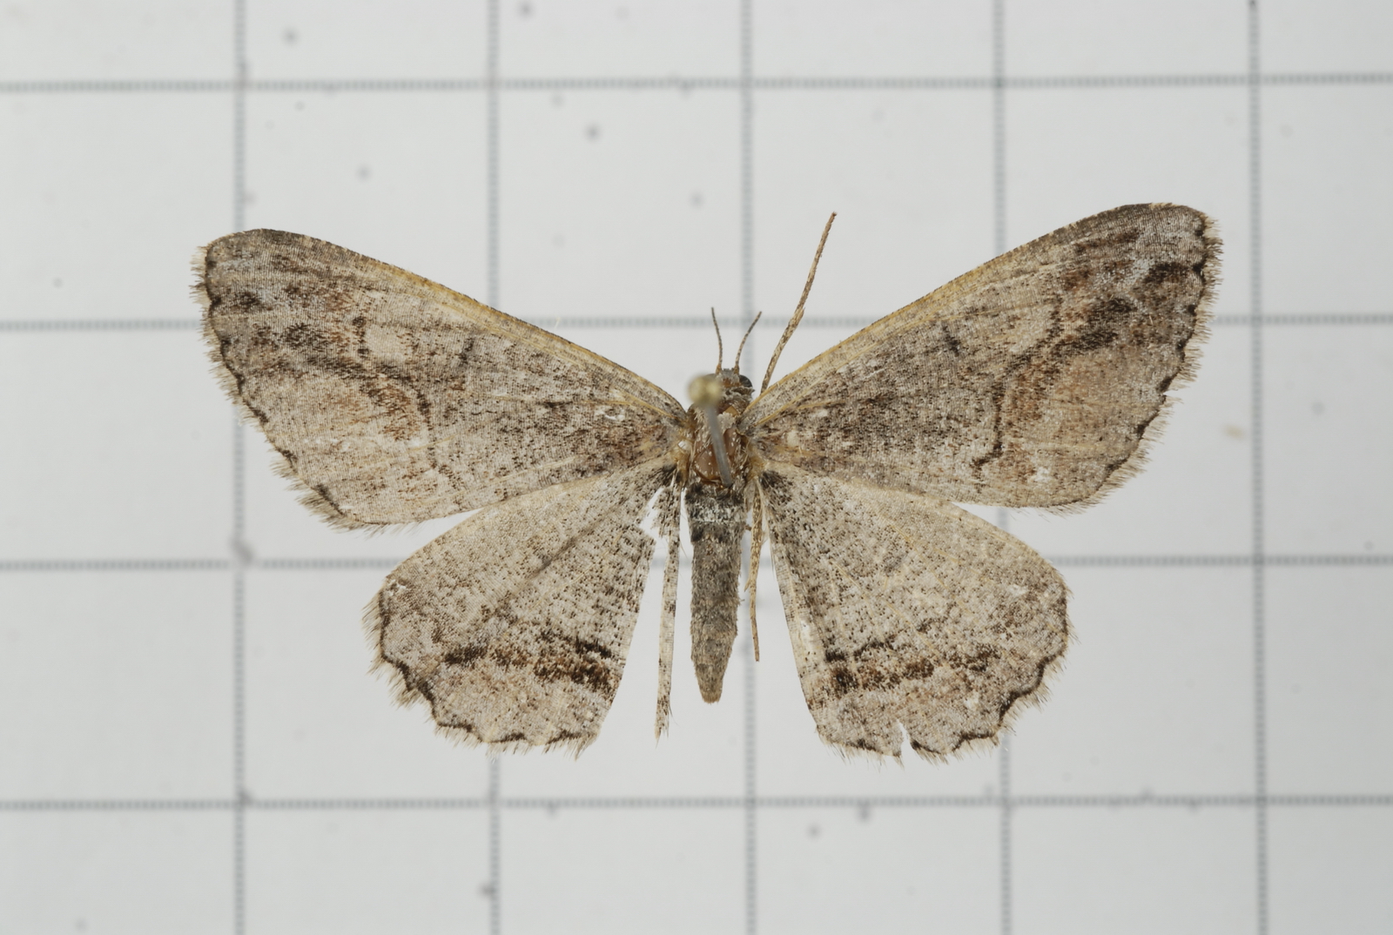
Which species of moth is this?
Rikiosatoa fucataria
